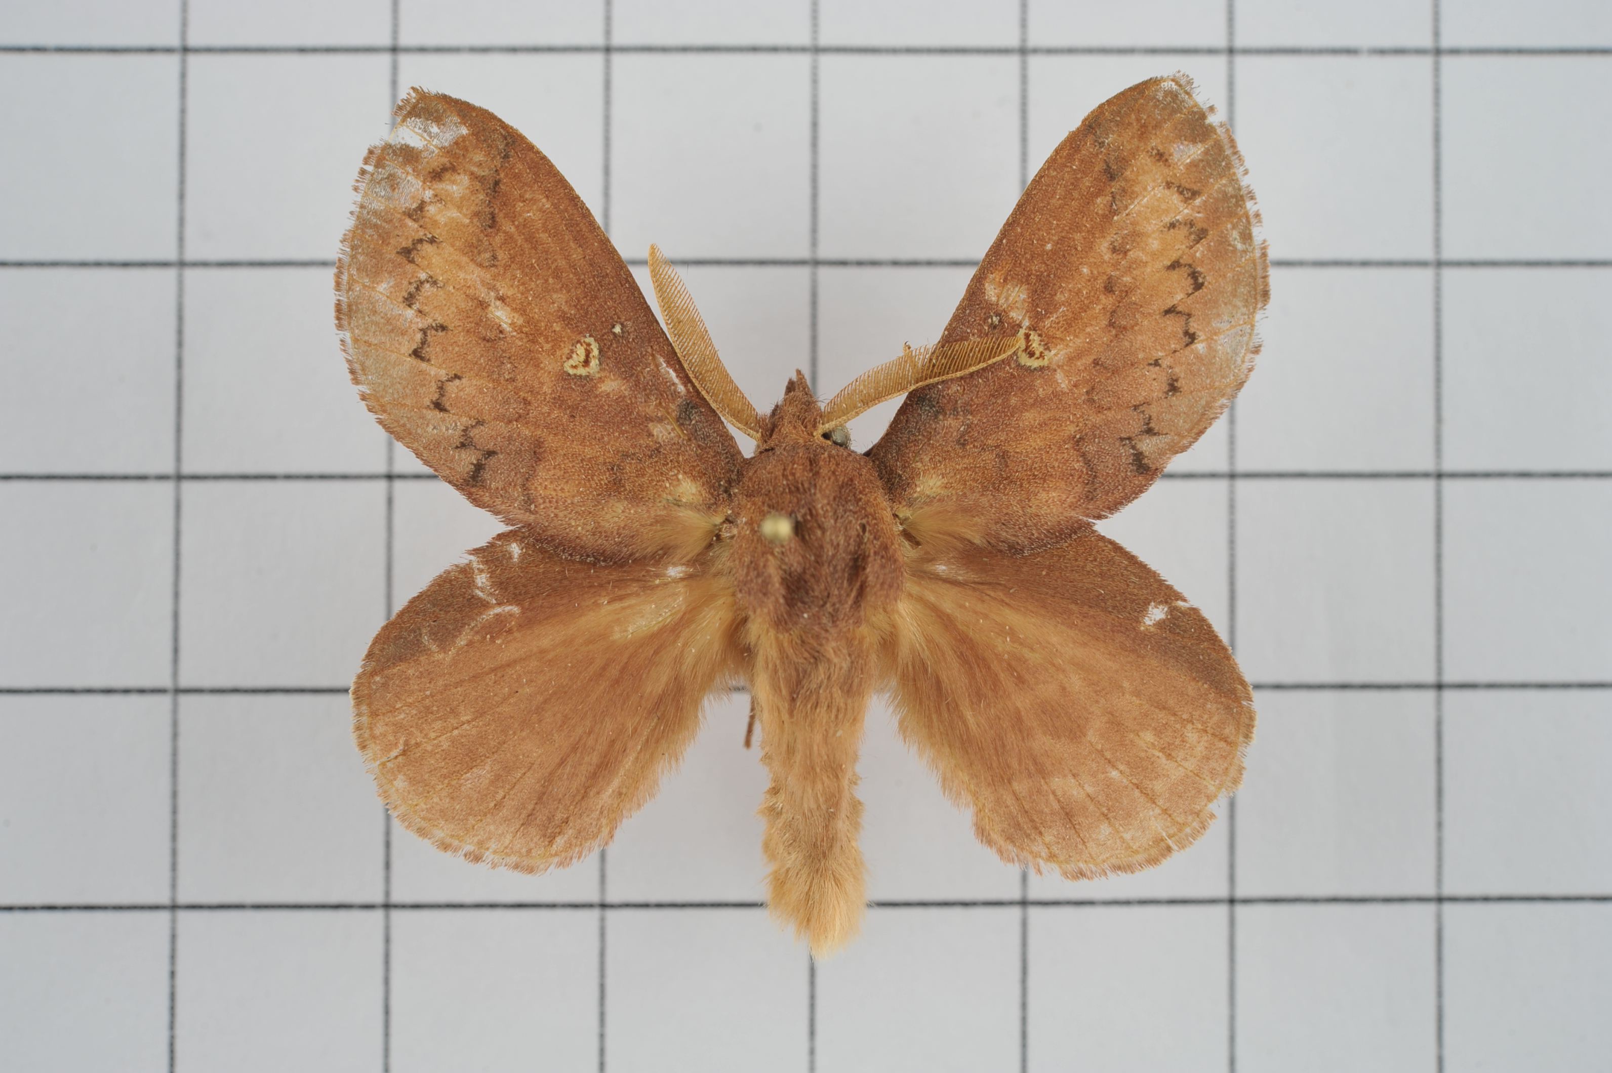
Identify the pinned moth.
Euthrix sondensis
